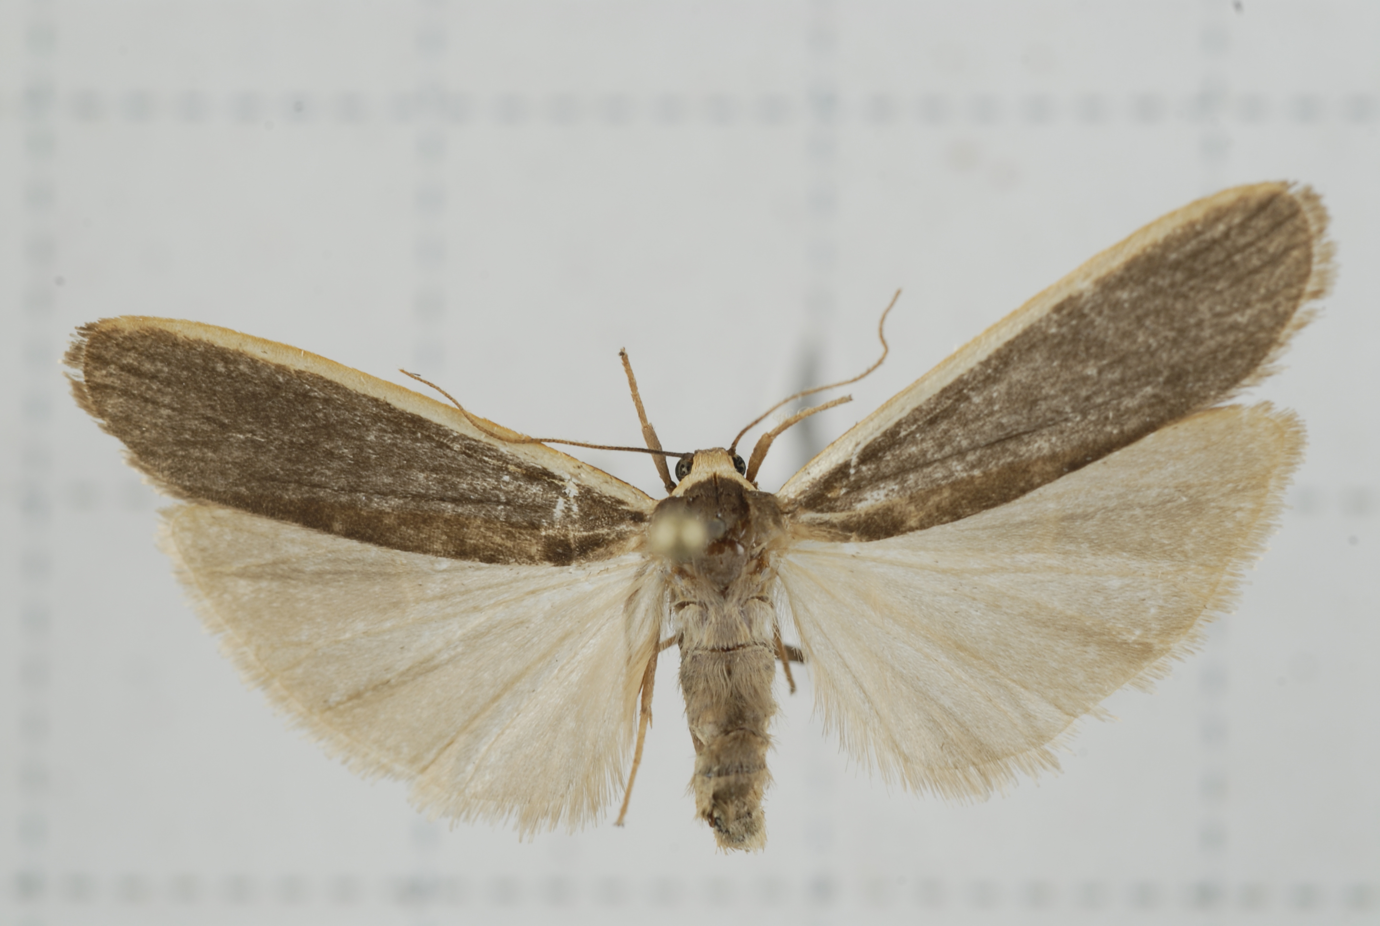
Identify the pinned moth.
Eilema taiwana
